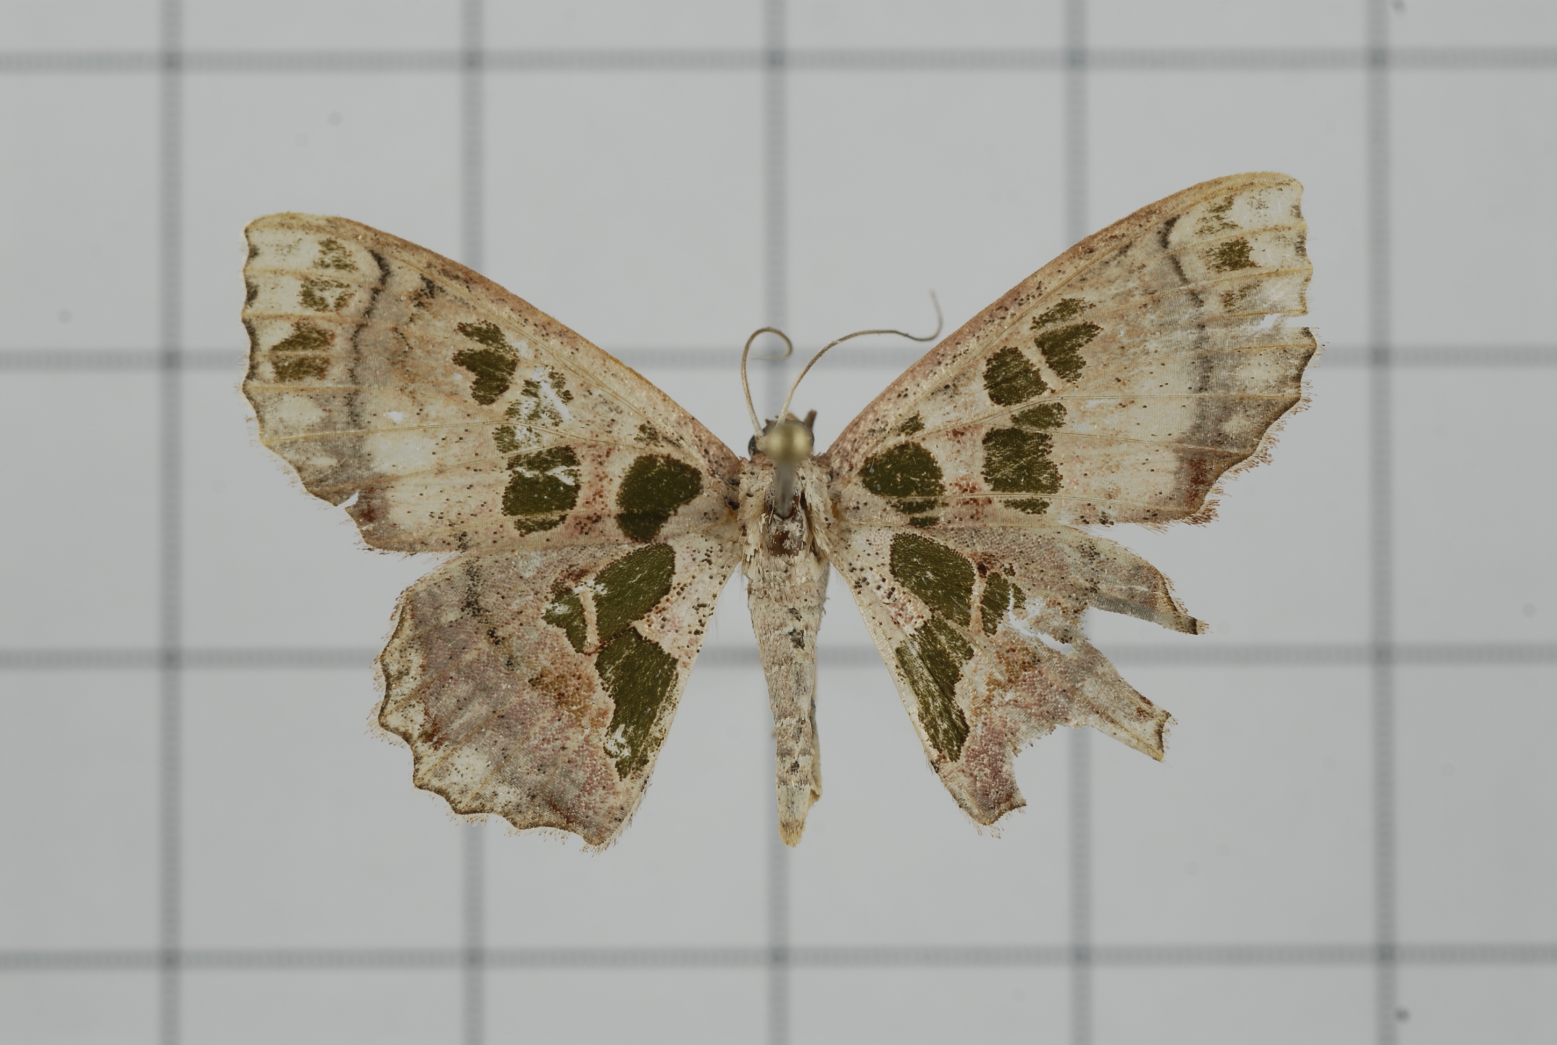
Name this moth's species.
Antitrygodes divisaria perturbata
